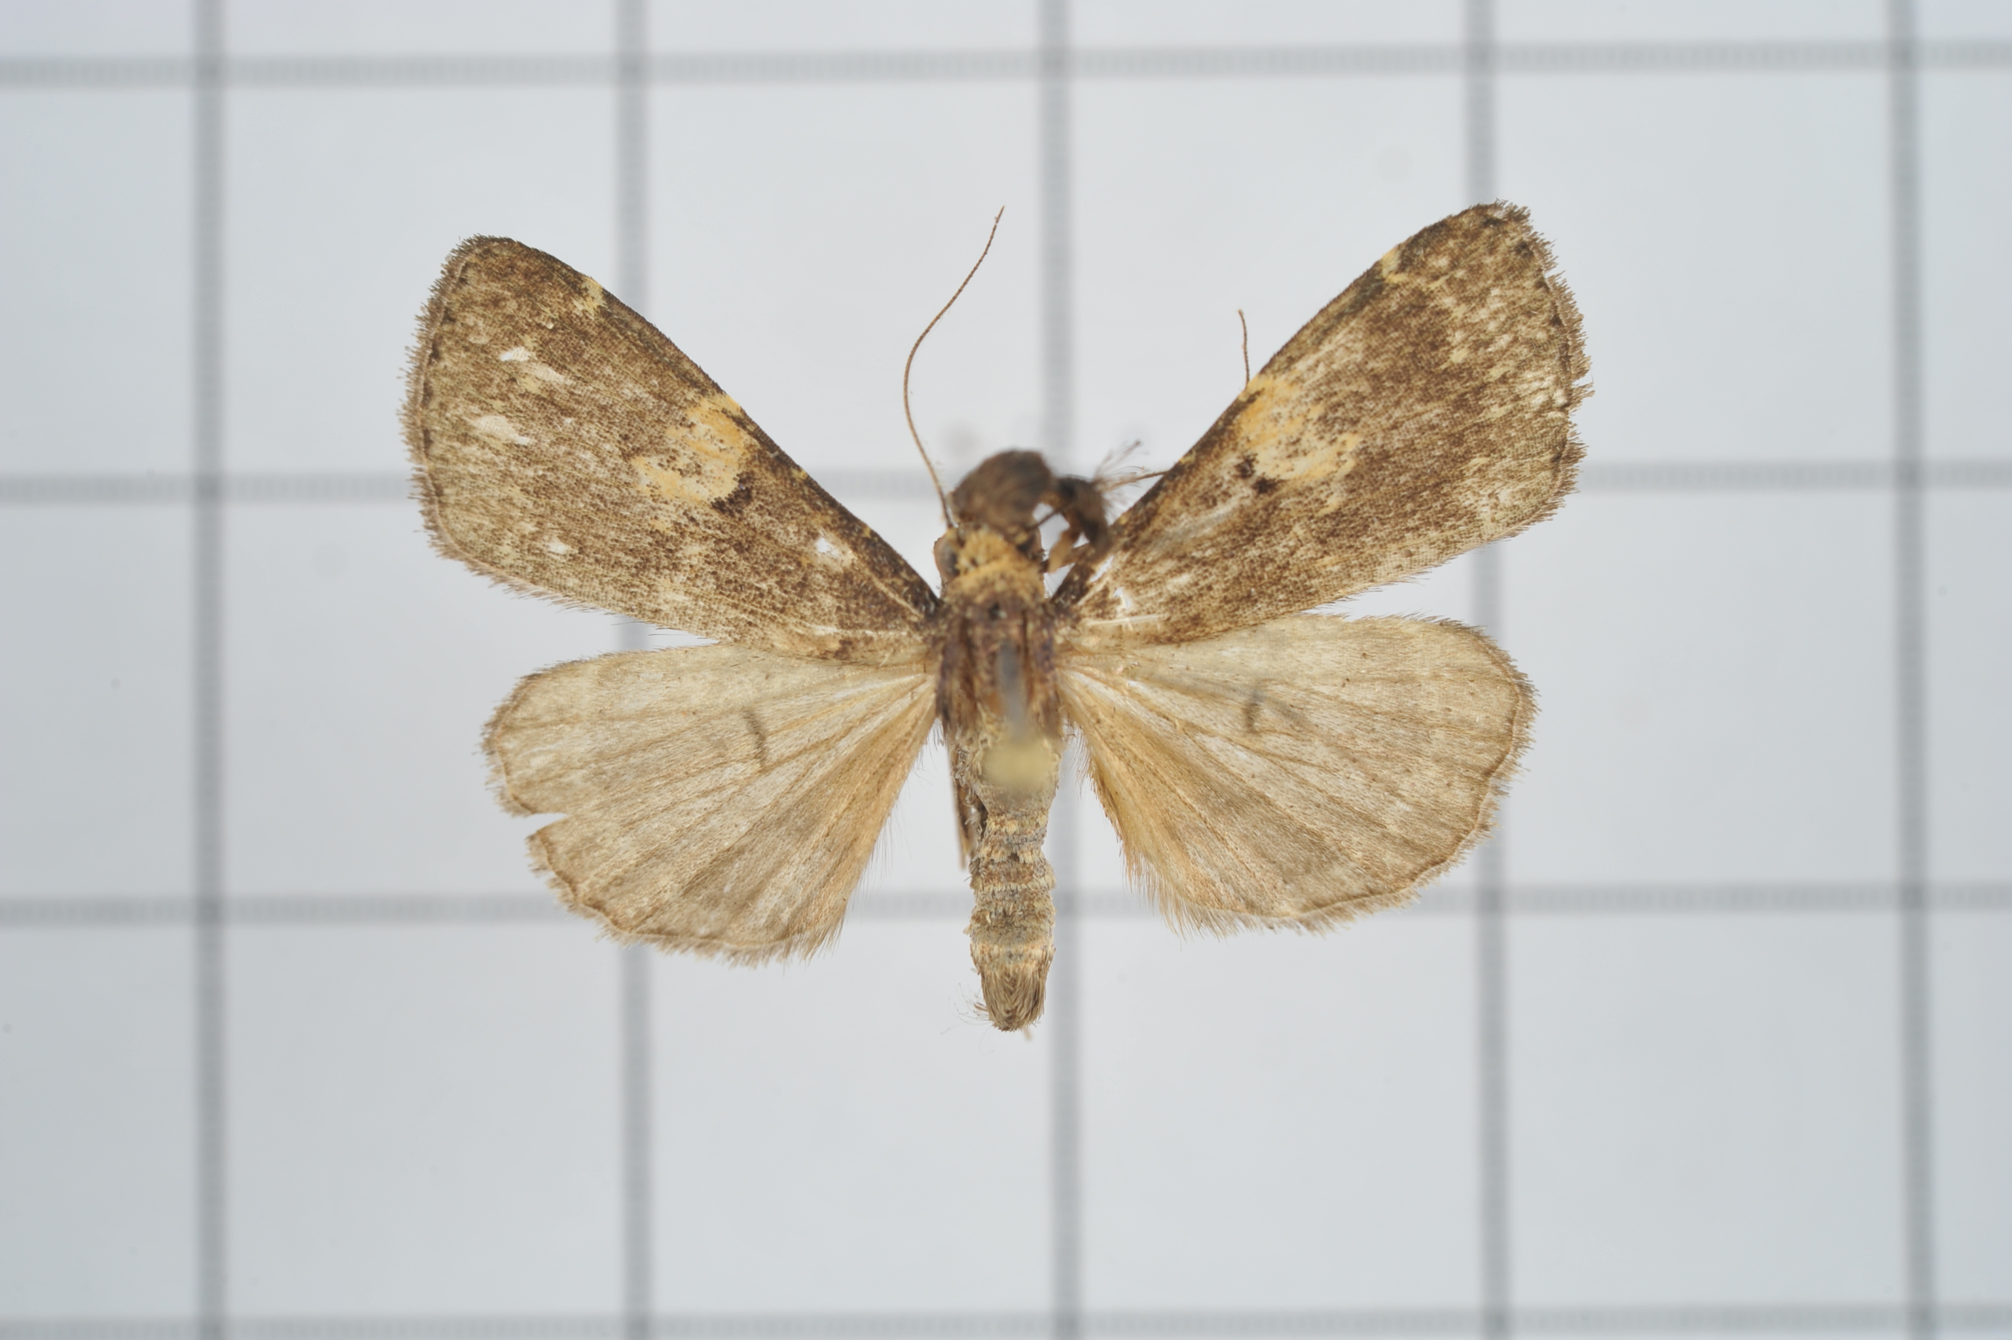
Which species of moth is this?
Hydrillodes gravatalis
